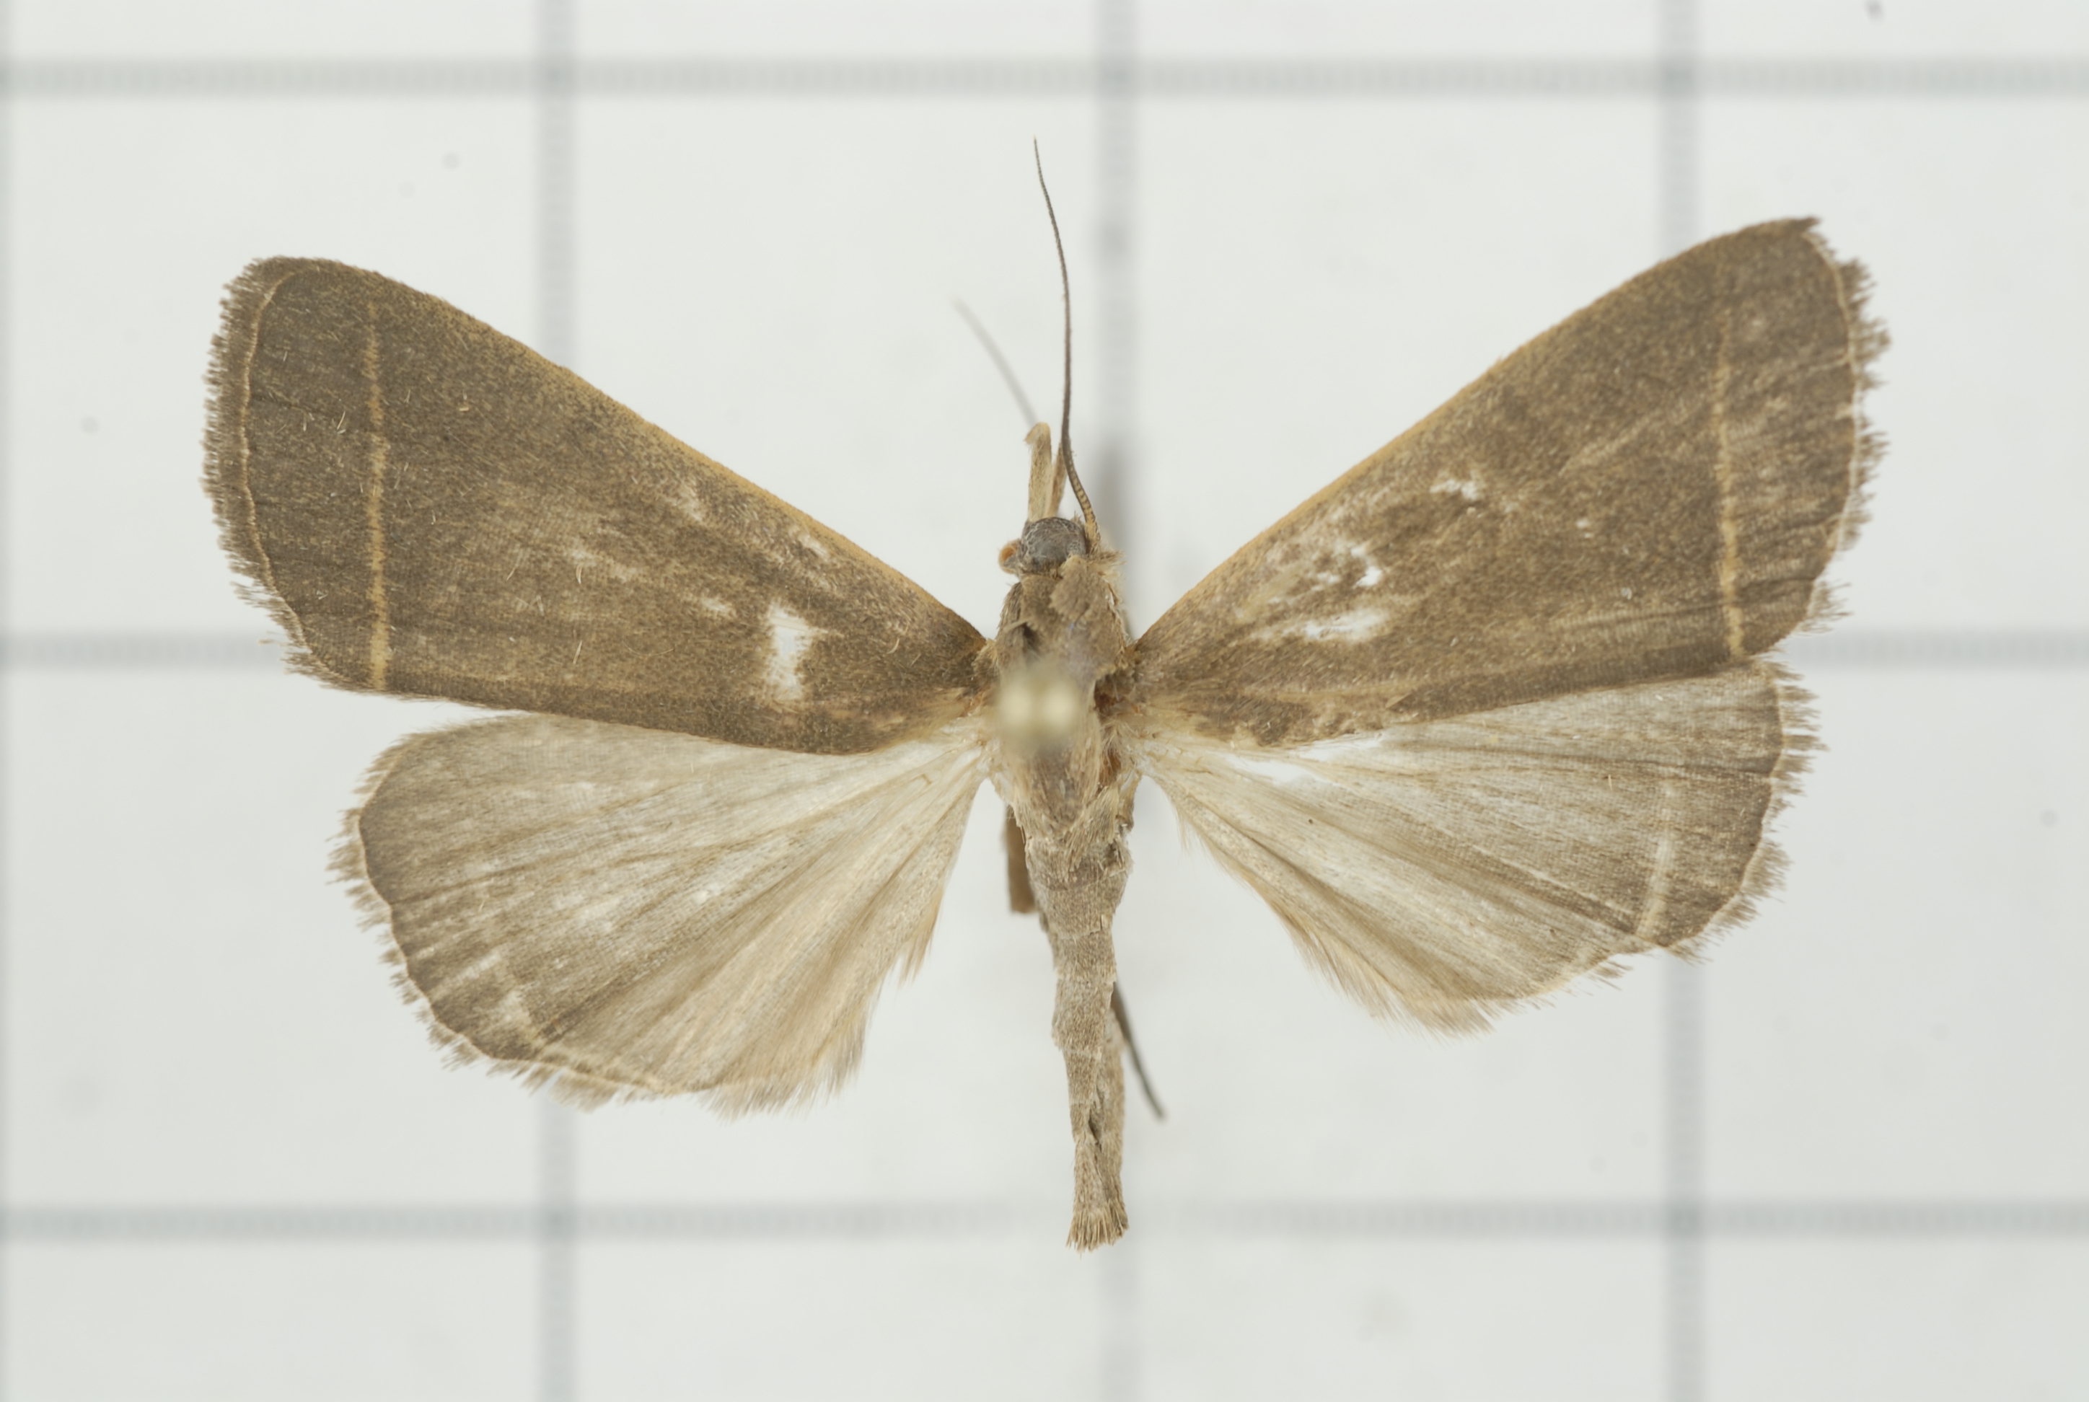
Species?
Simplicia simplicissima
